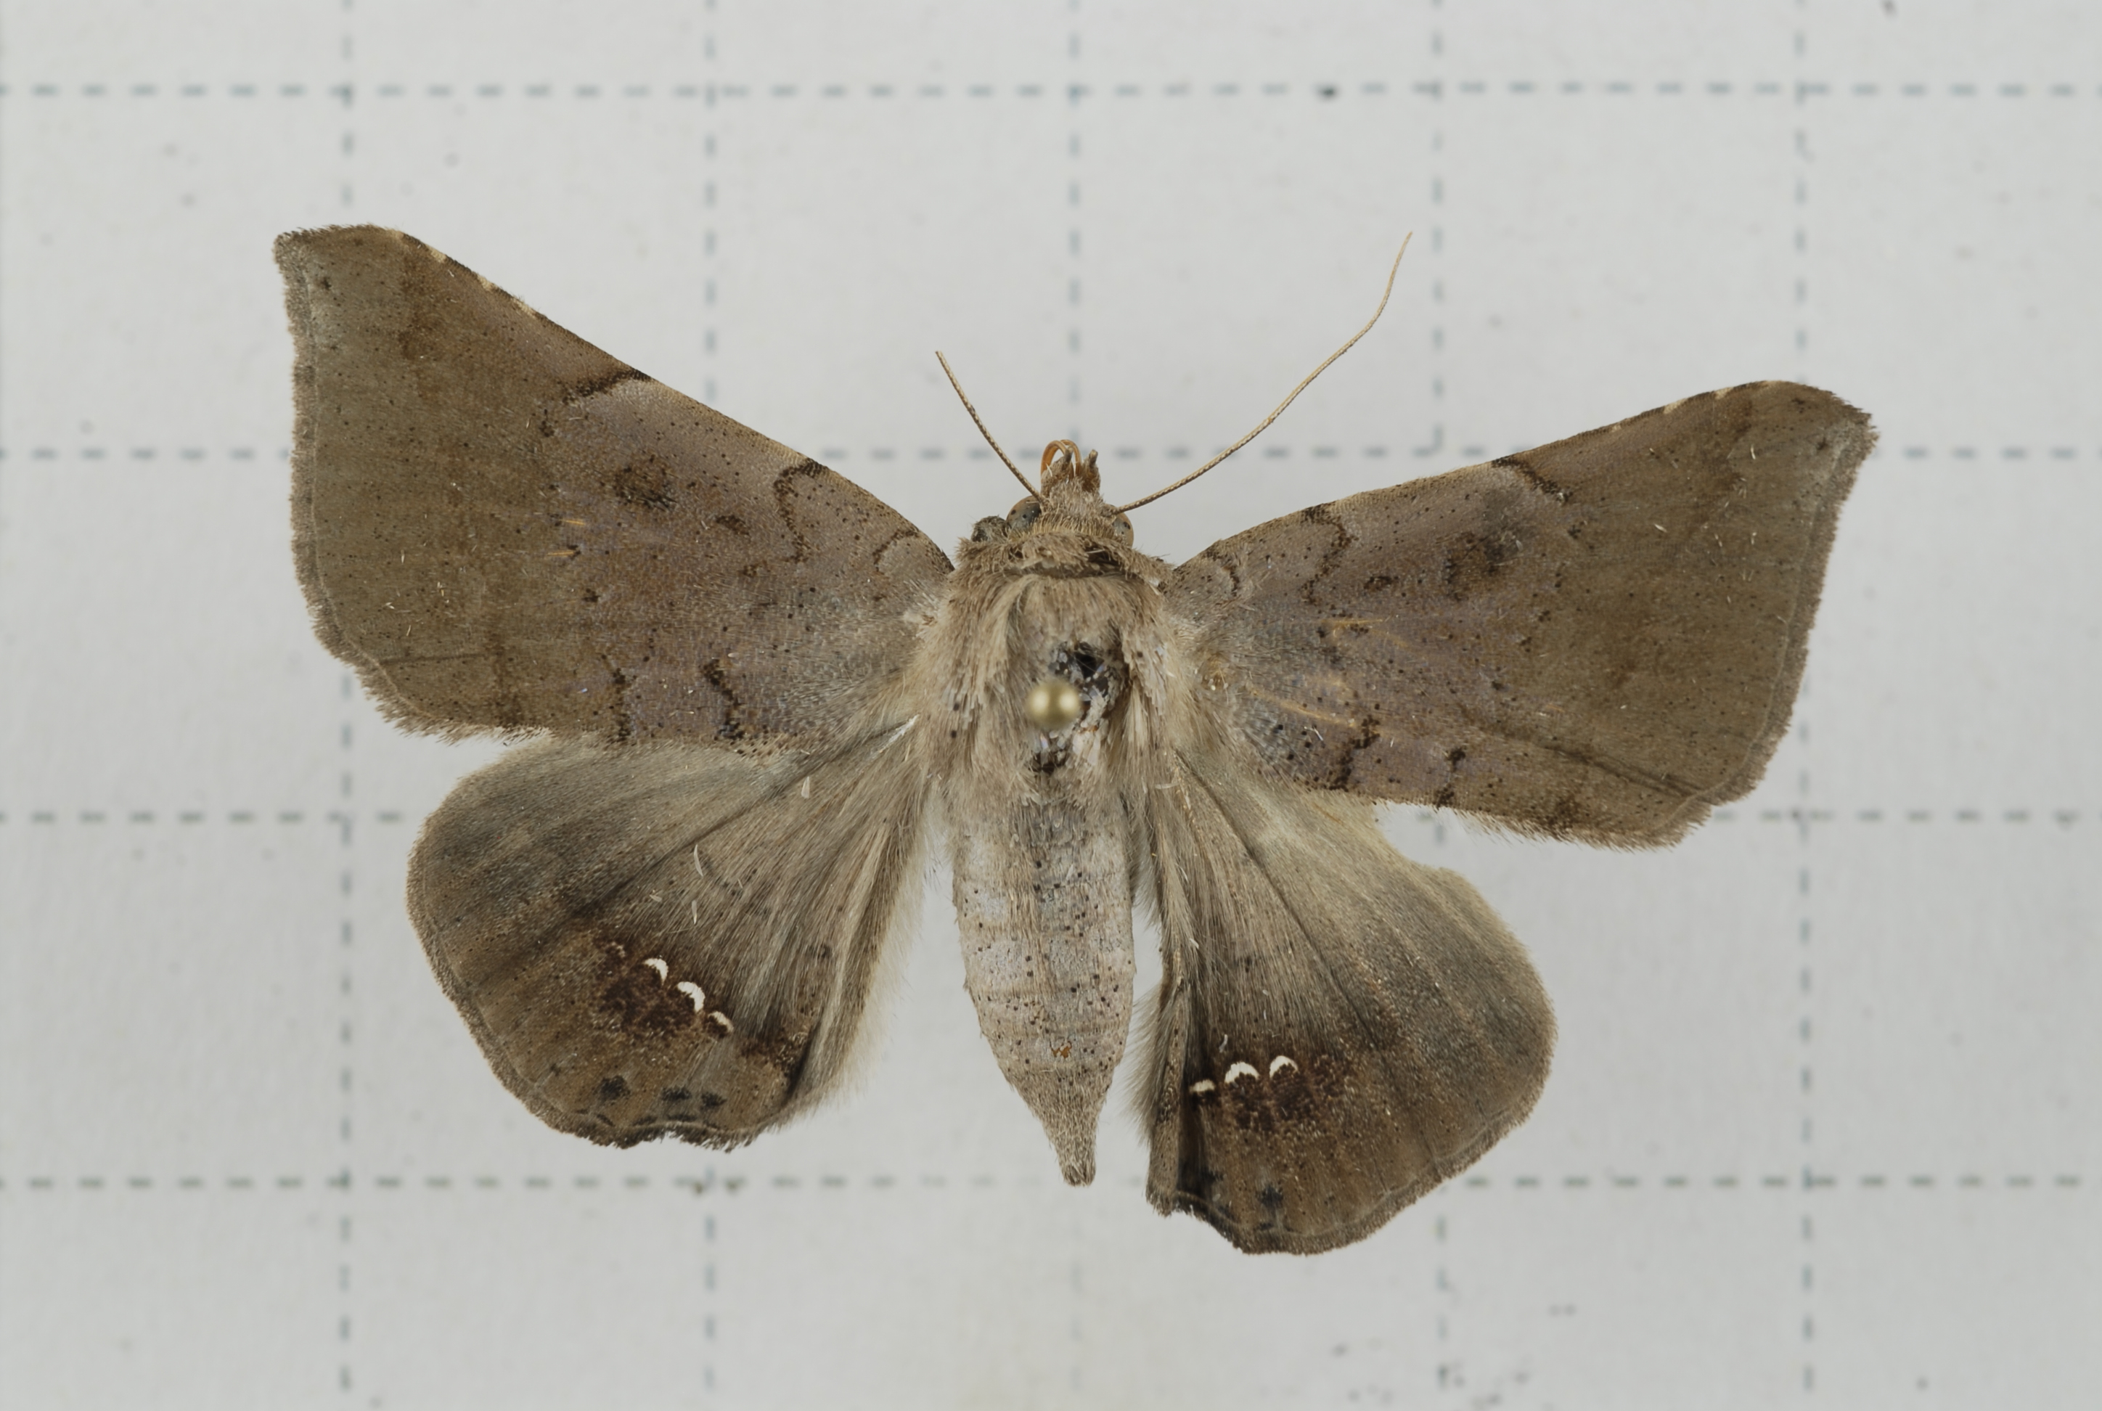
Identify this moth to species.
Macaldenia palumba
